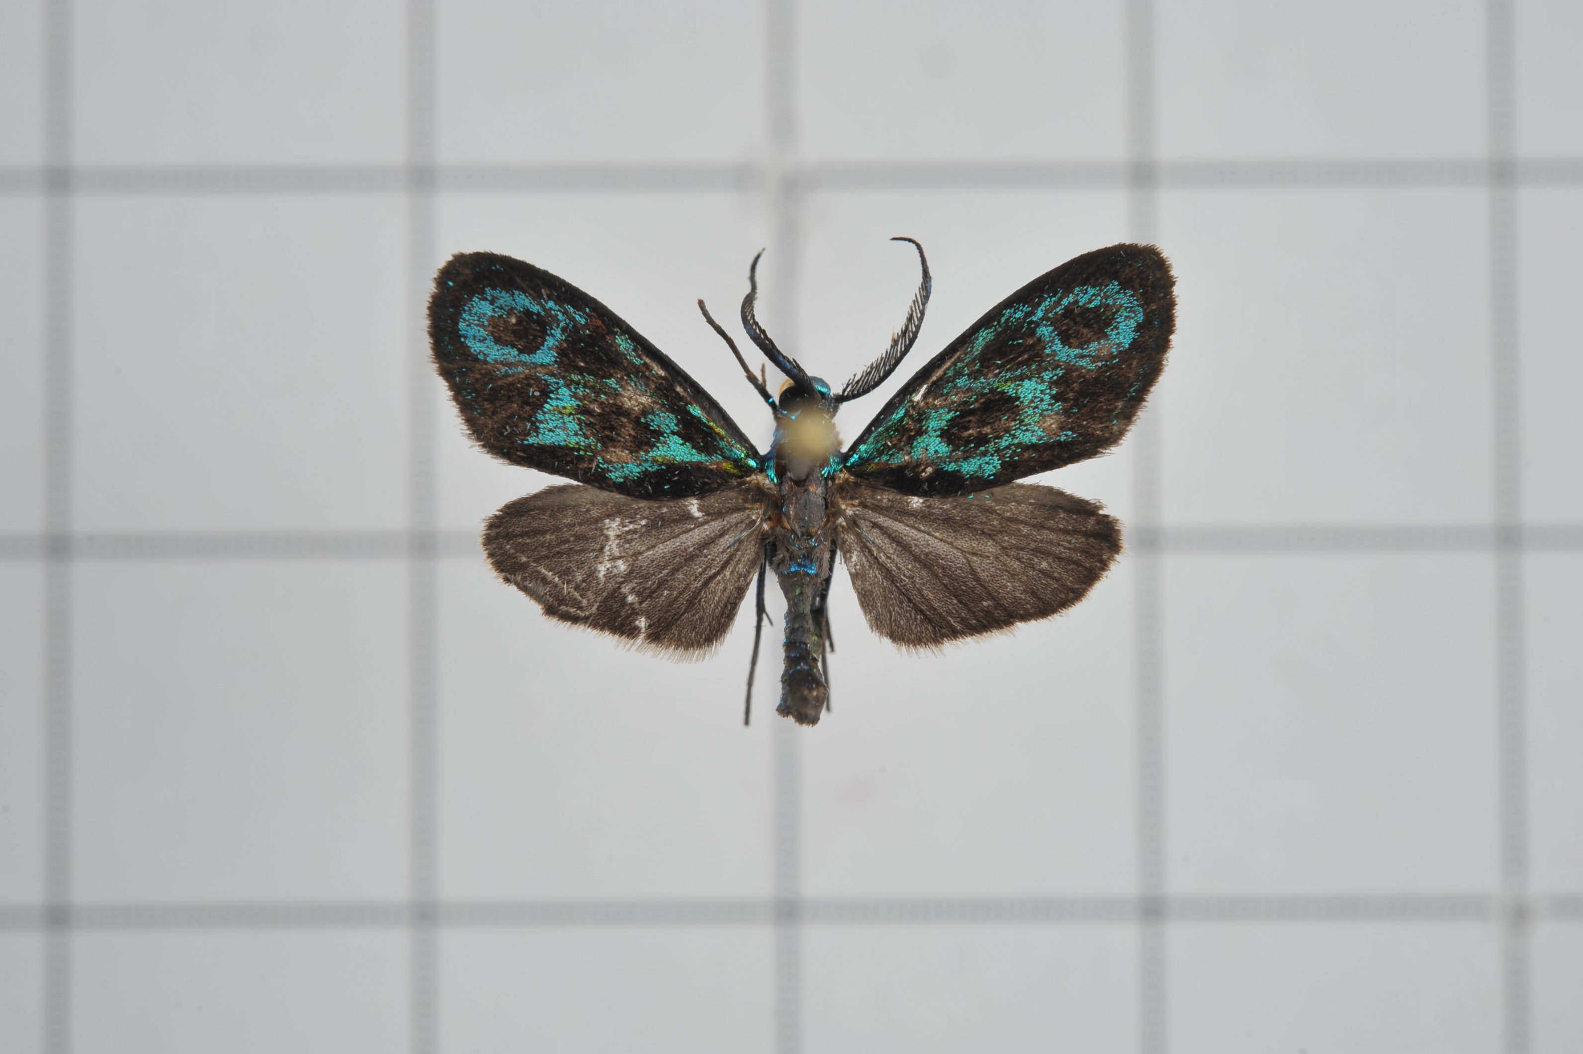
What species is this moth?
Clelea formosana simplicior
